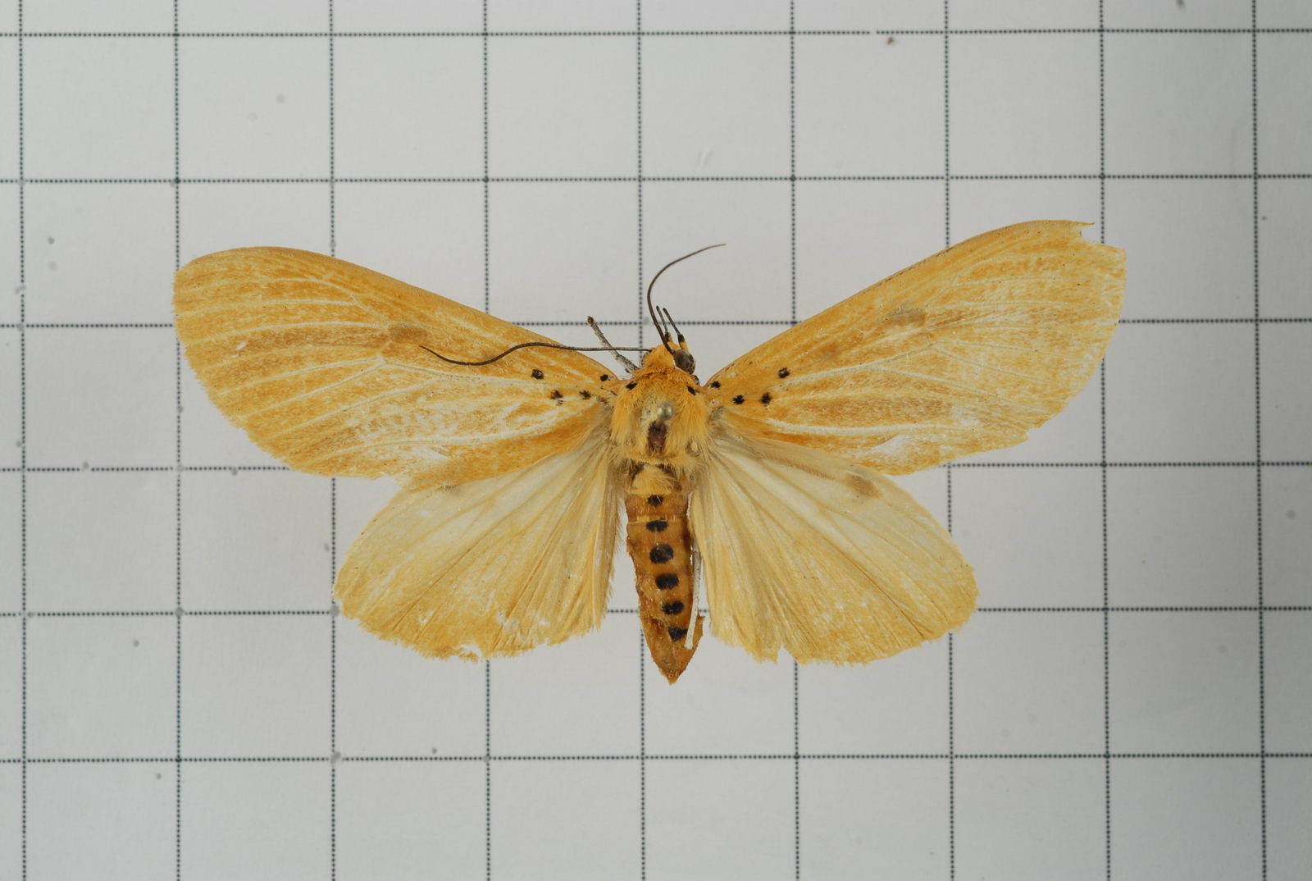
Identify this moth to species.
Asota egens confinis
